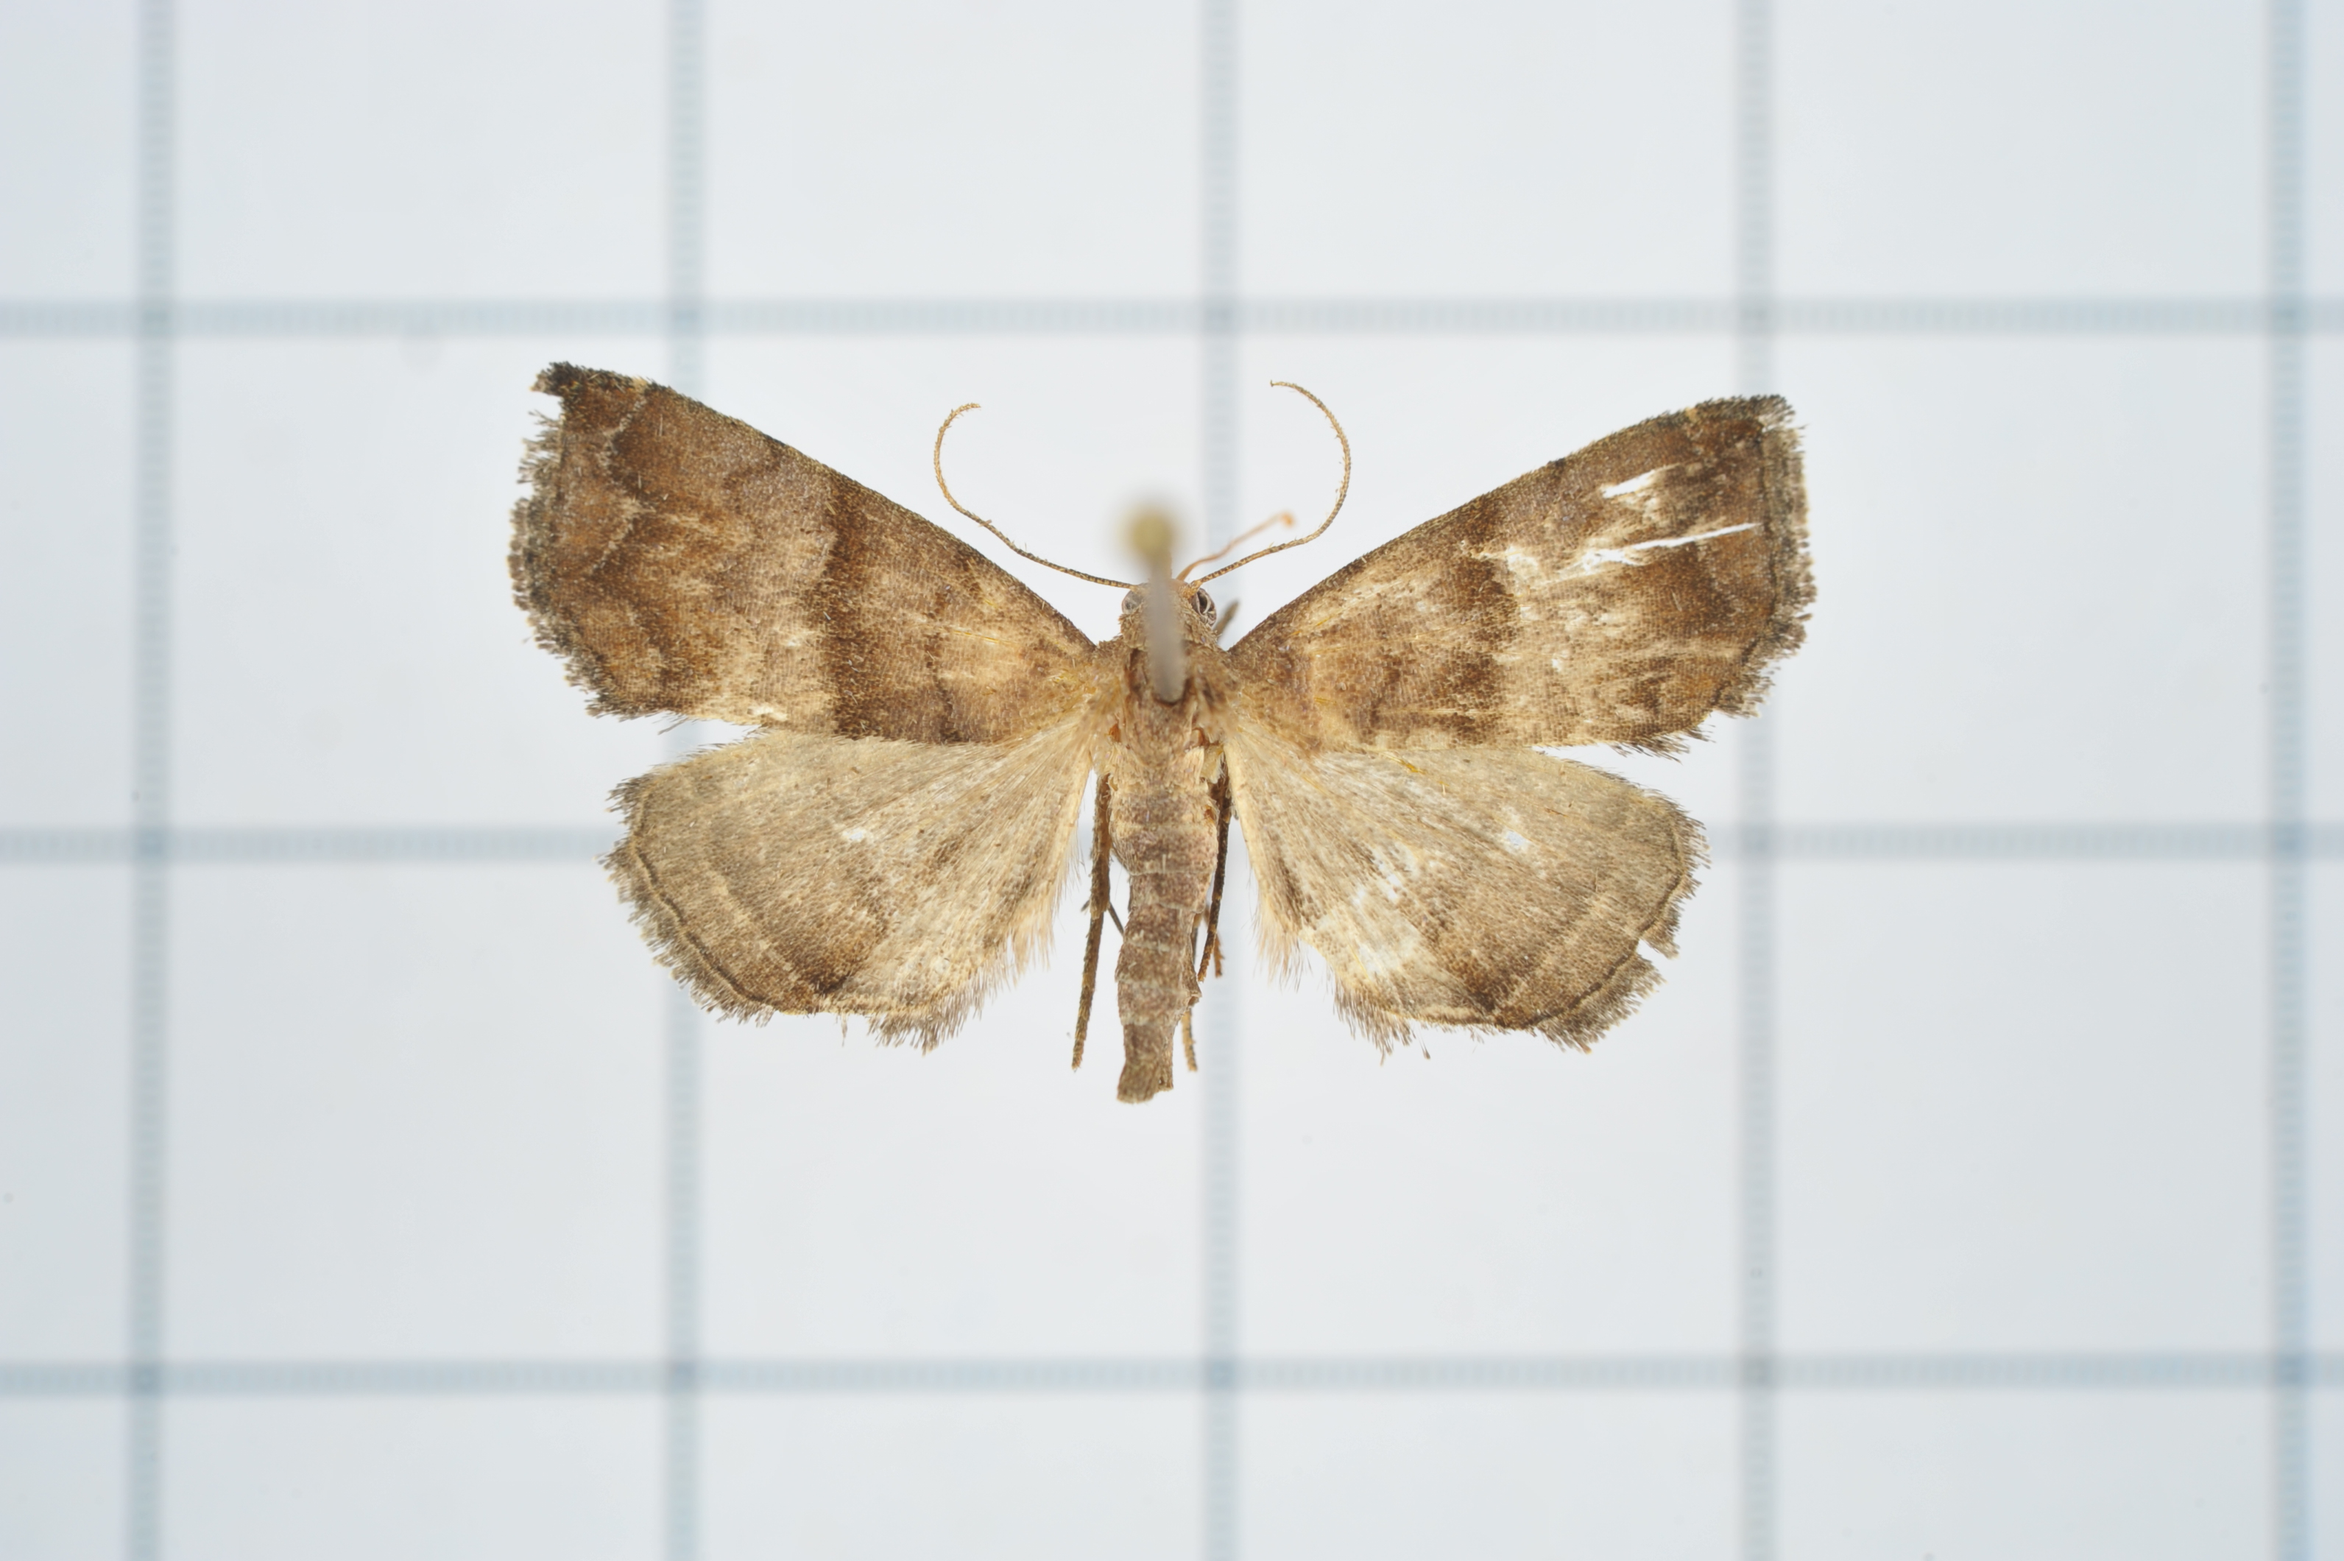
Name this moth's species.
Hipoepa fractalis
